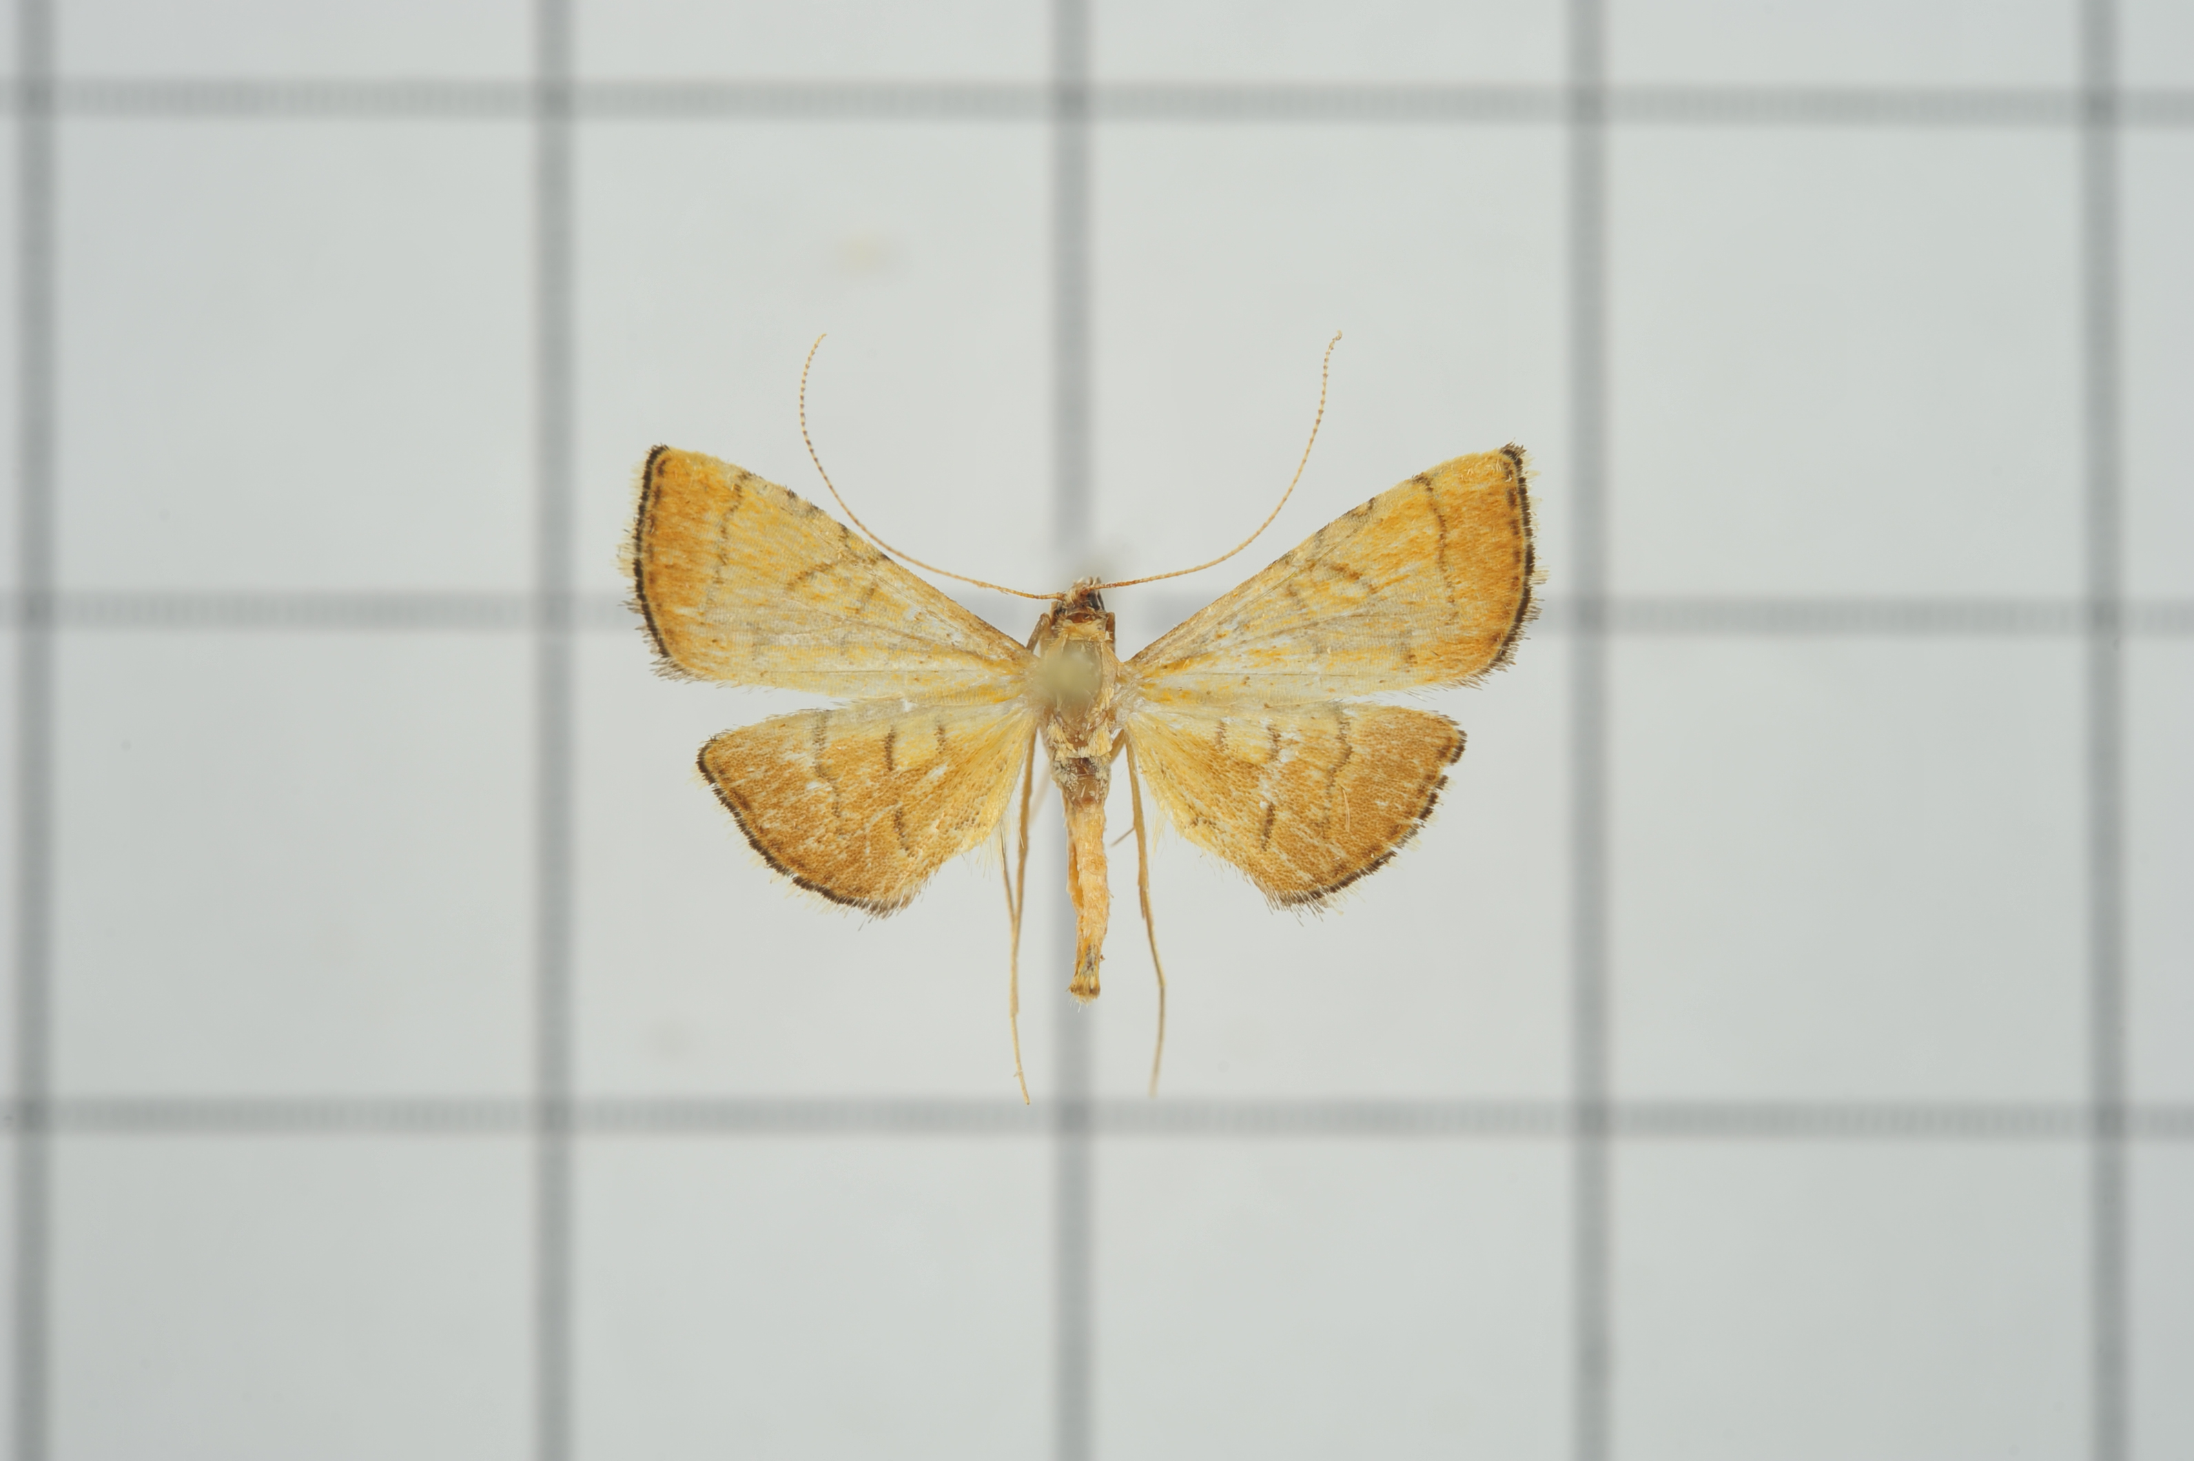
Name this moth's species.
Dolicharthria charonialis
